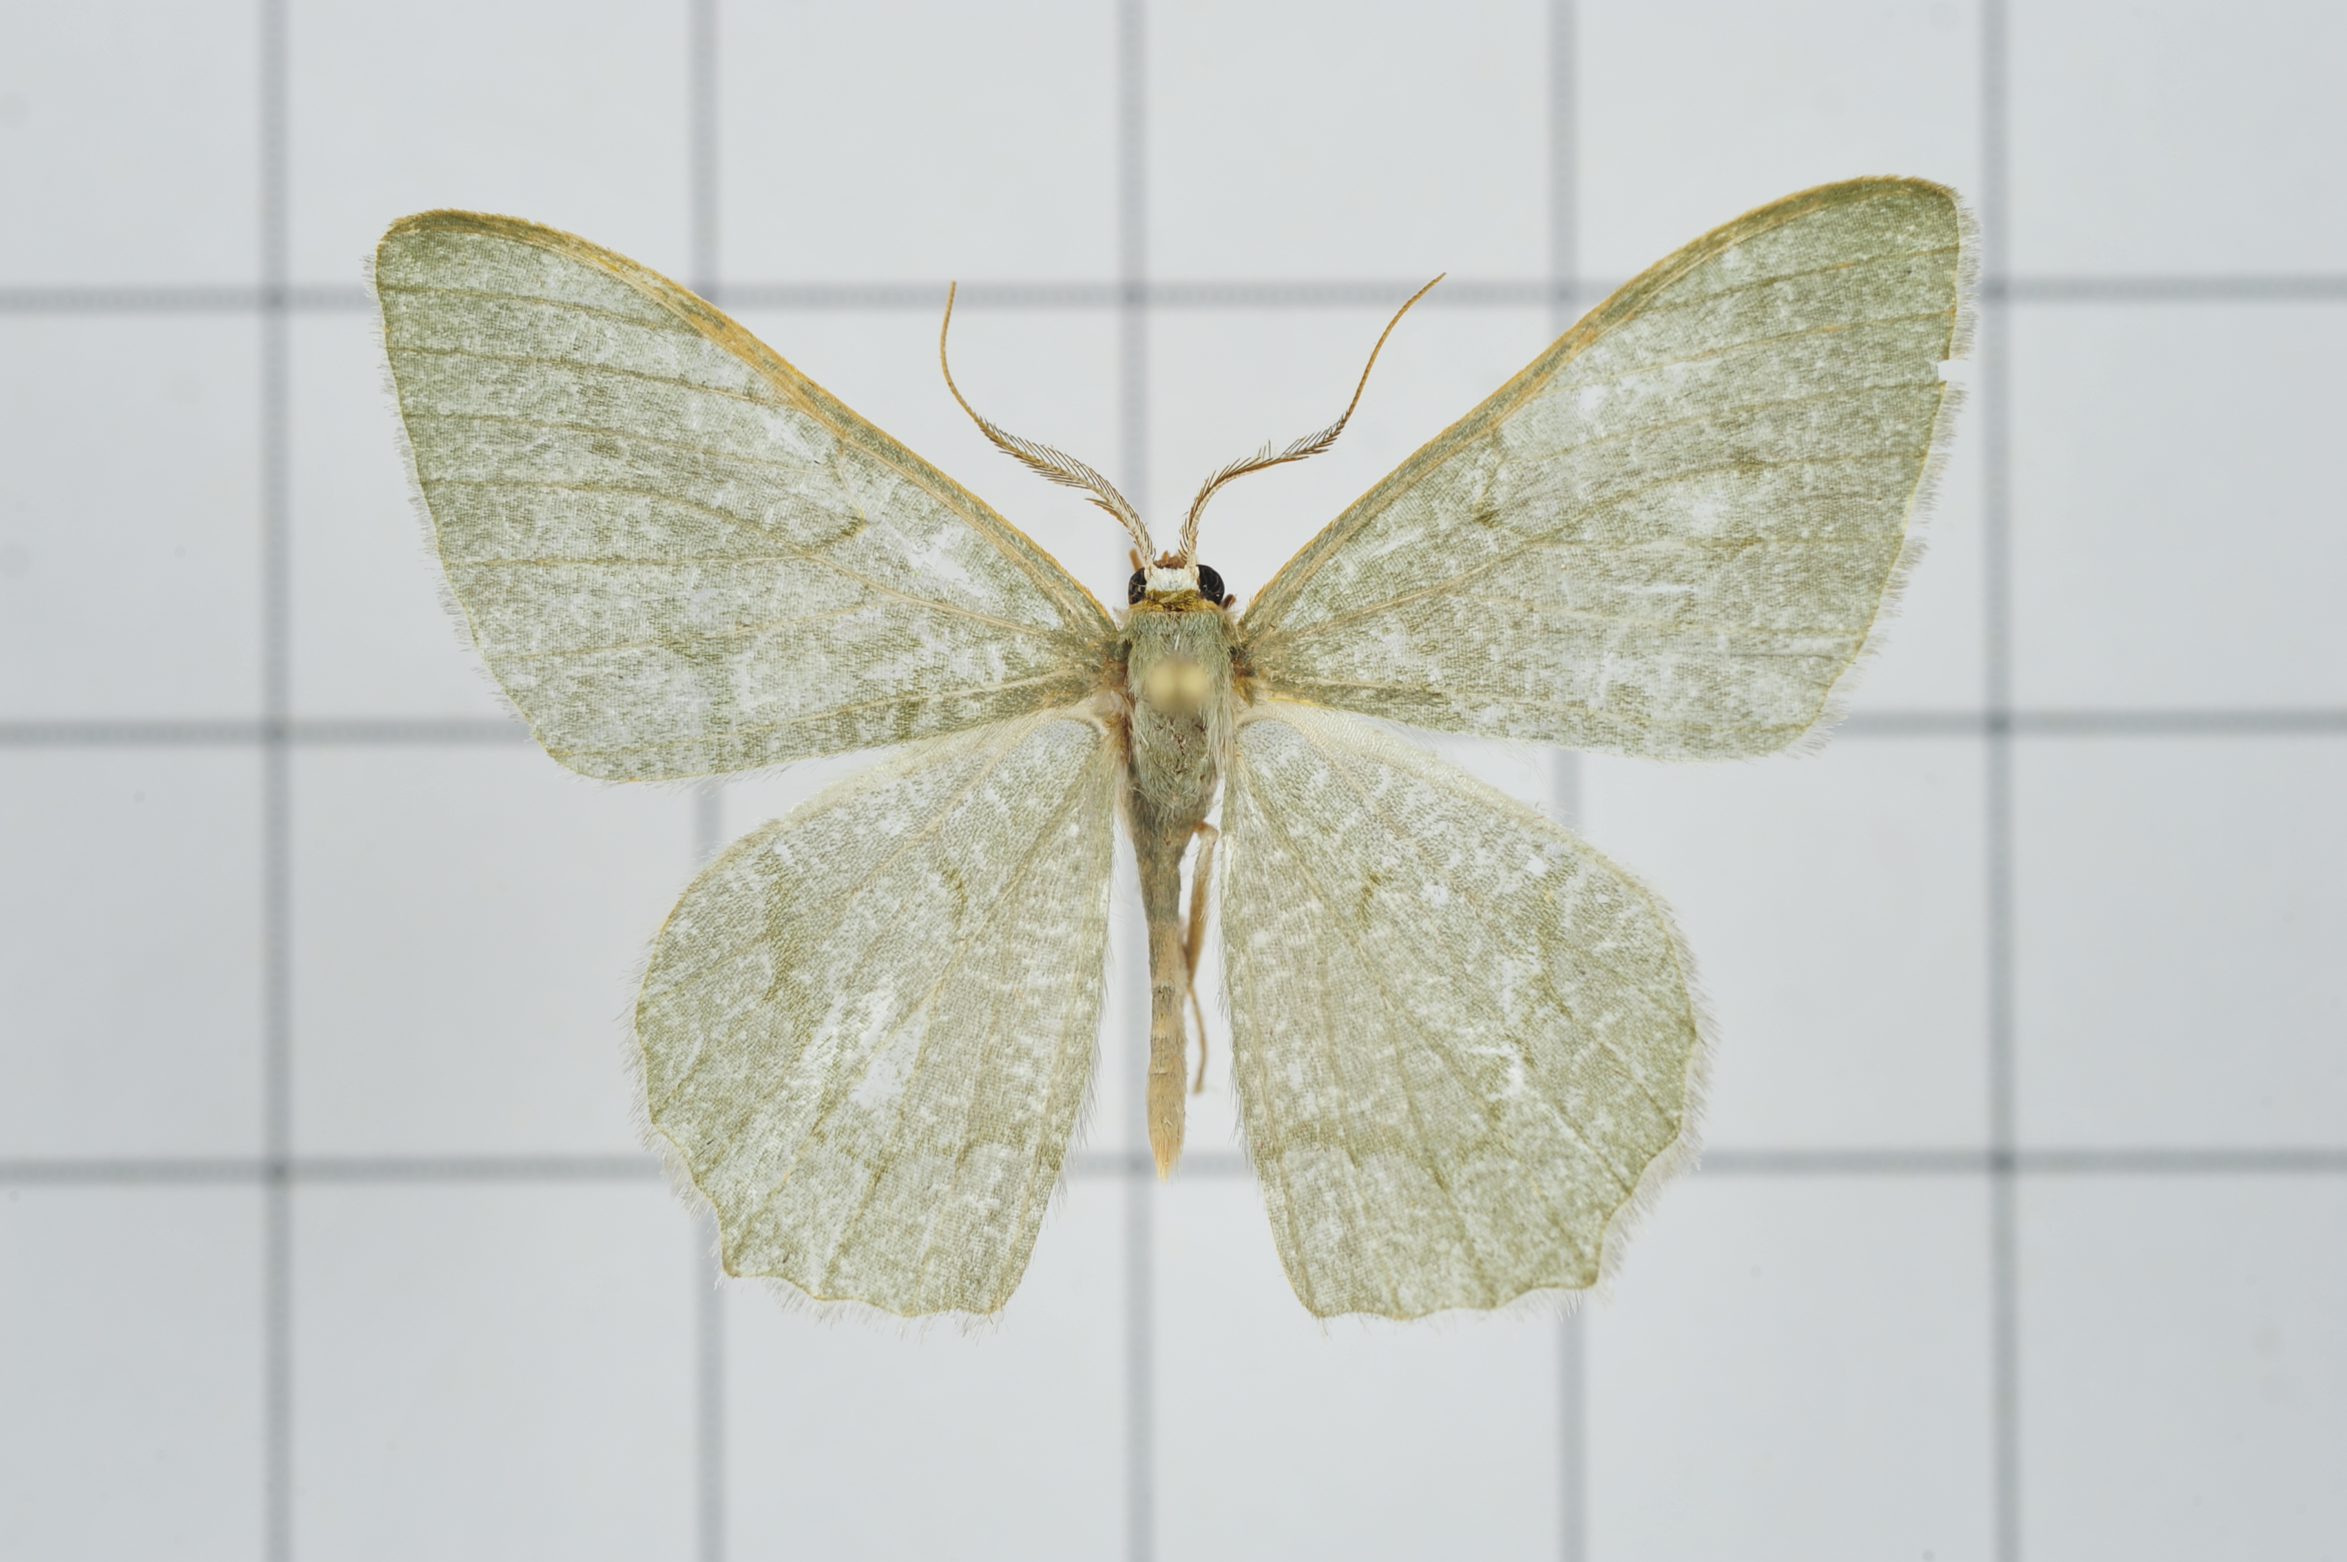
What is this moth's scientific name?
Maxates glaucaria
